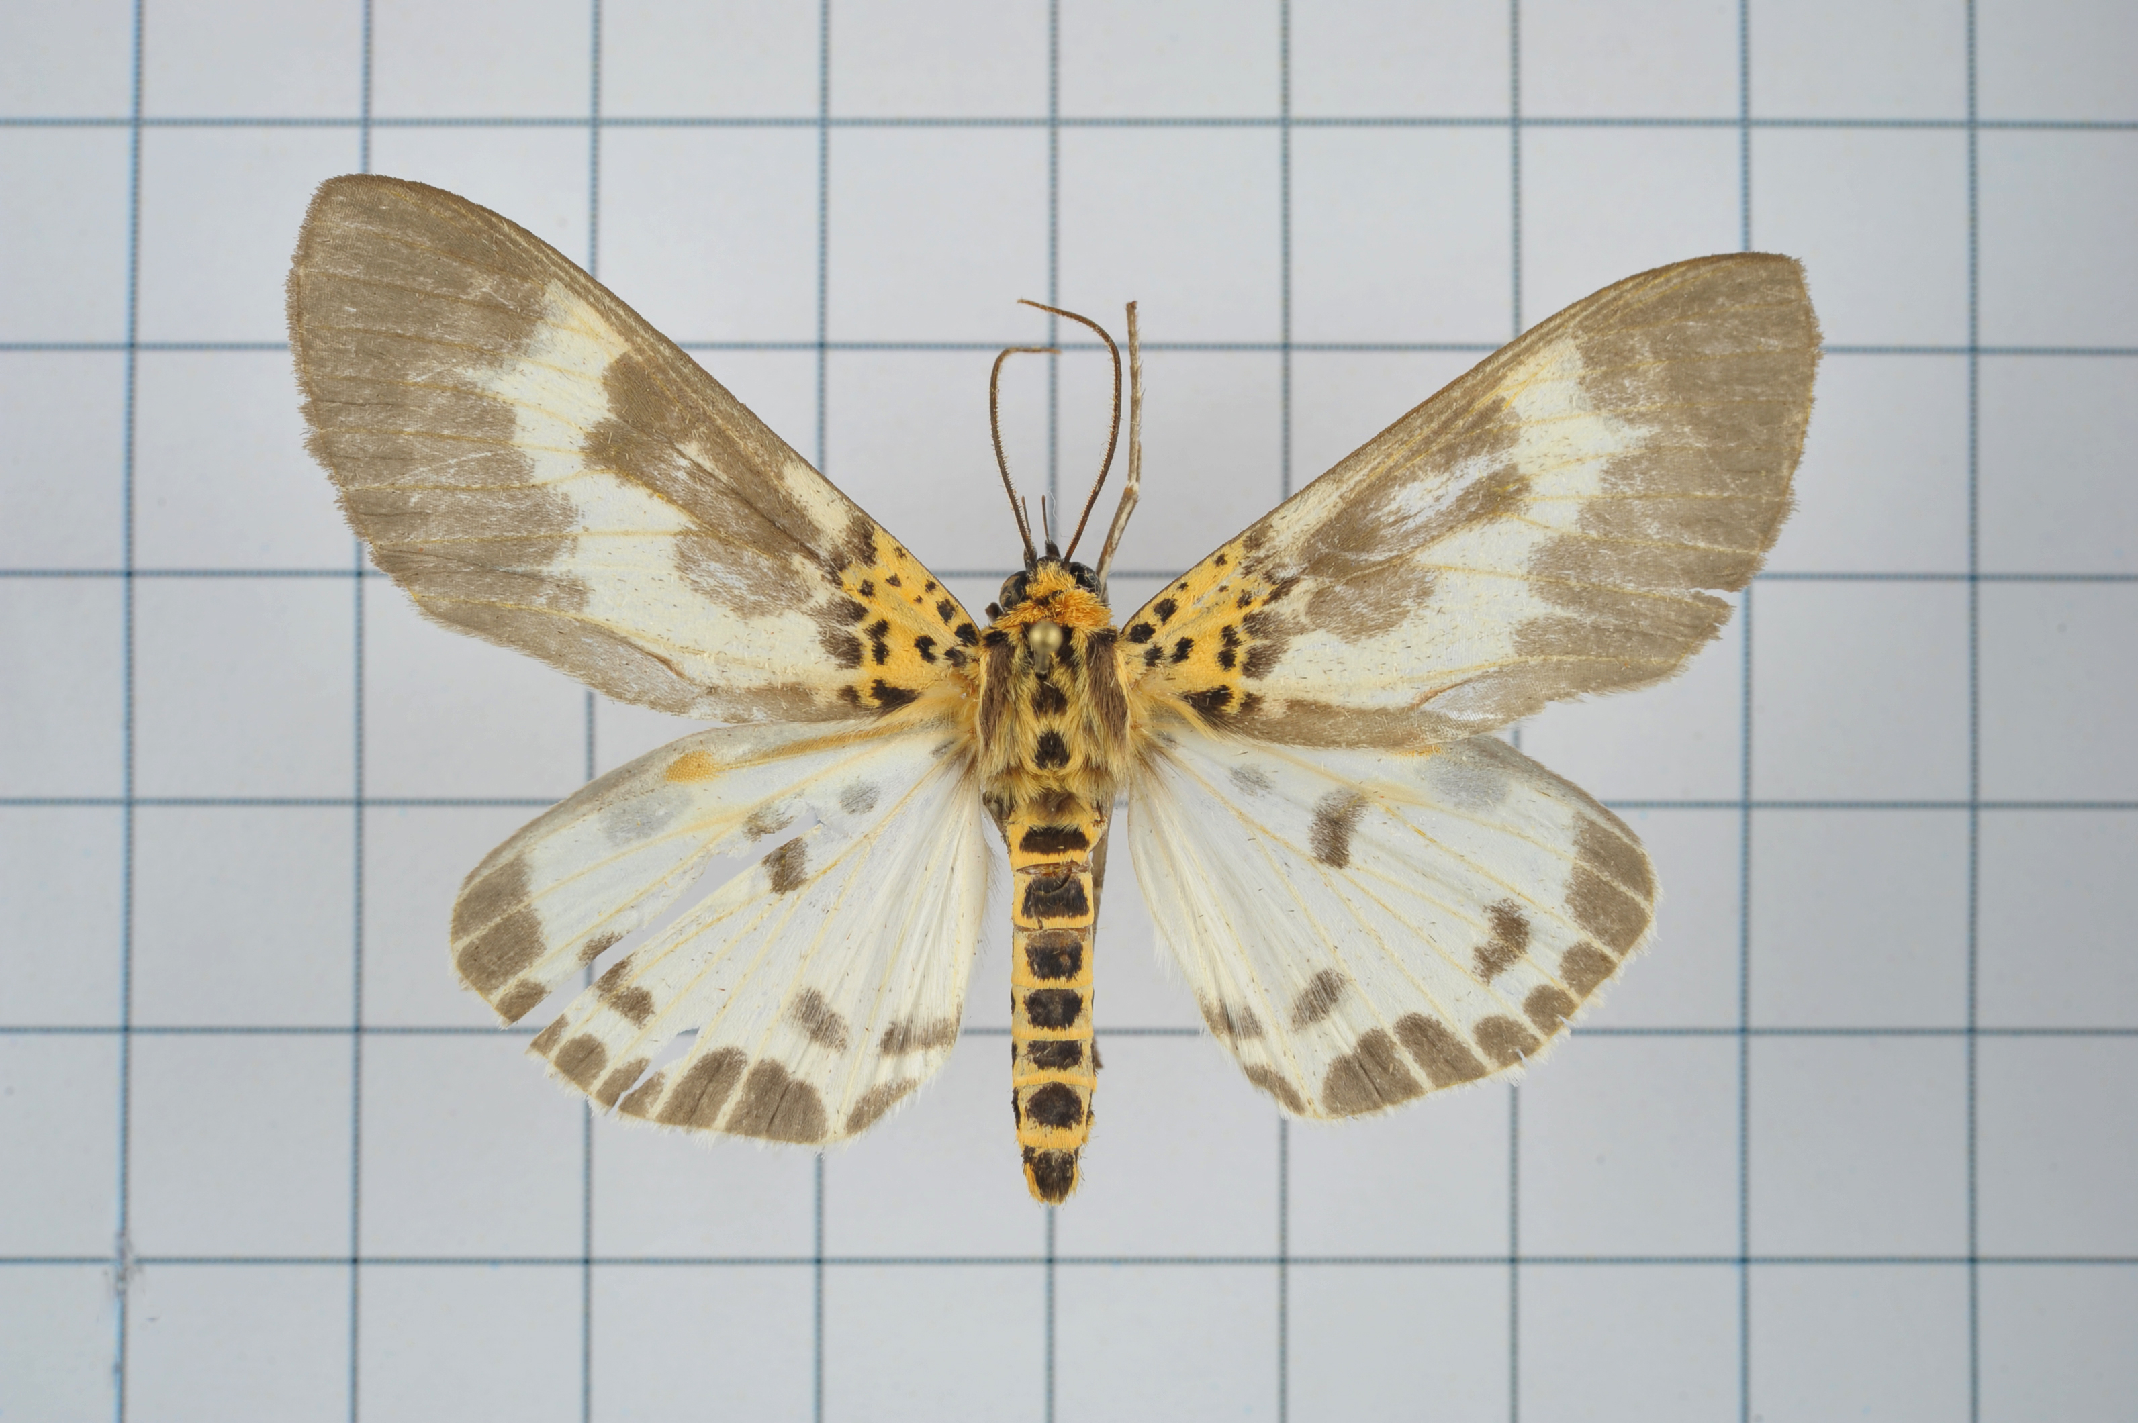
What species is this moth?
Asota tortuosa
